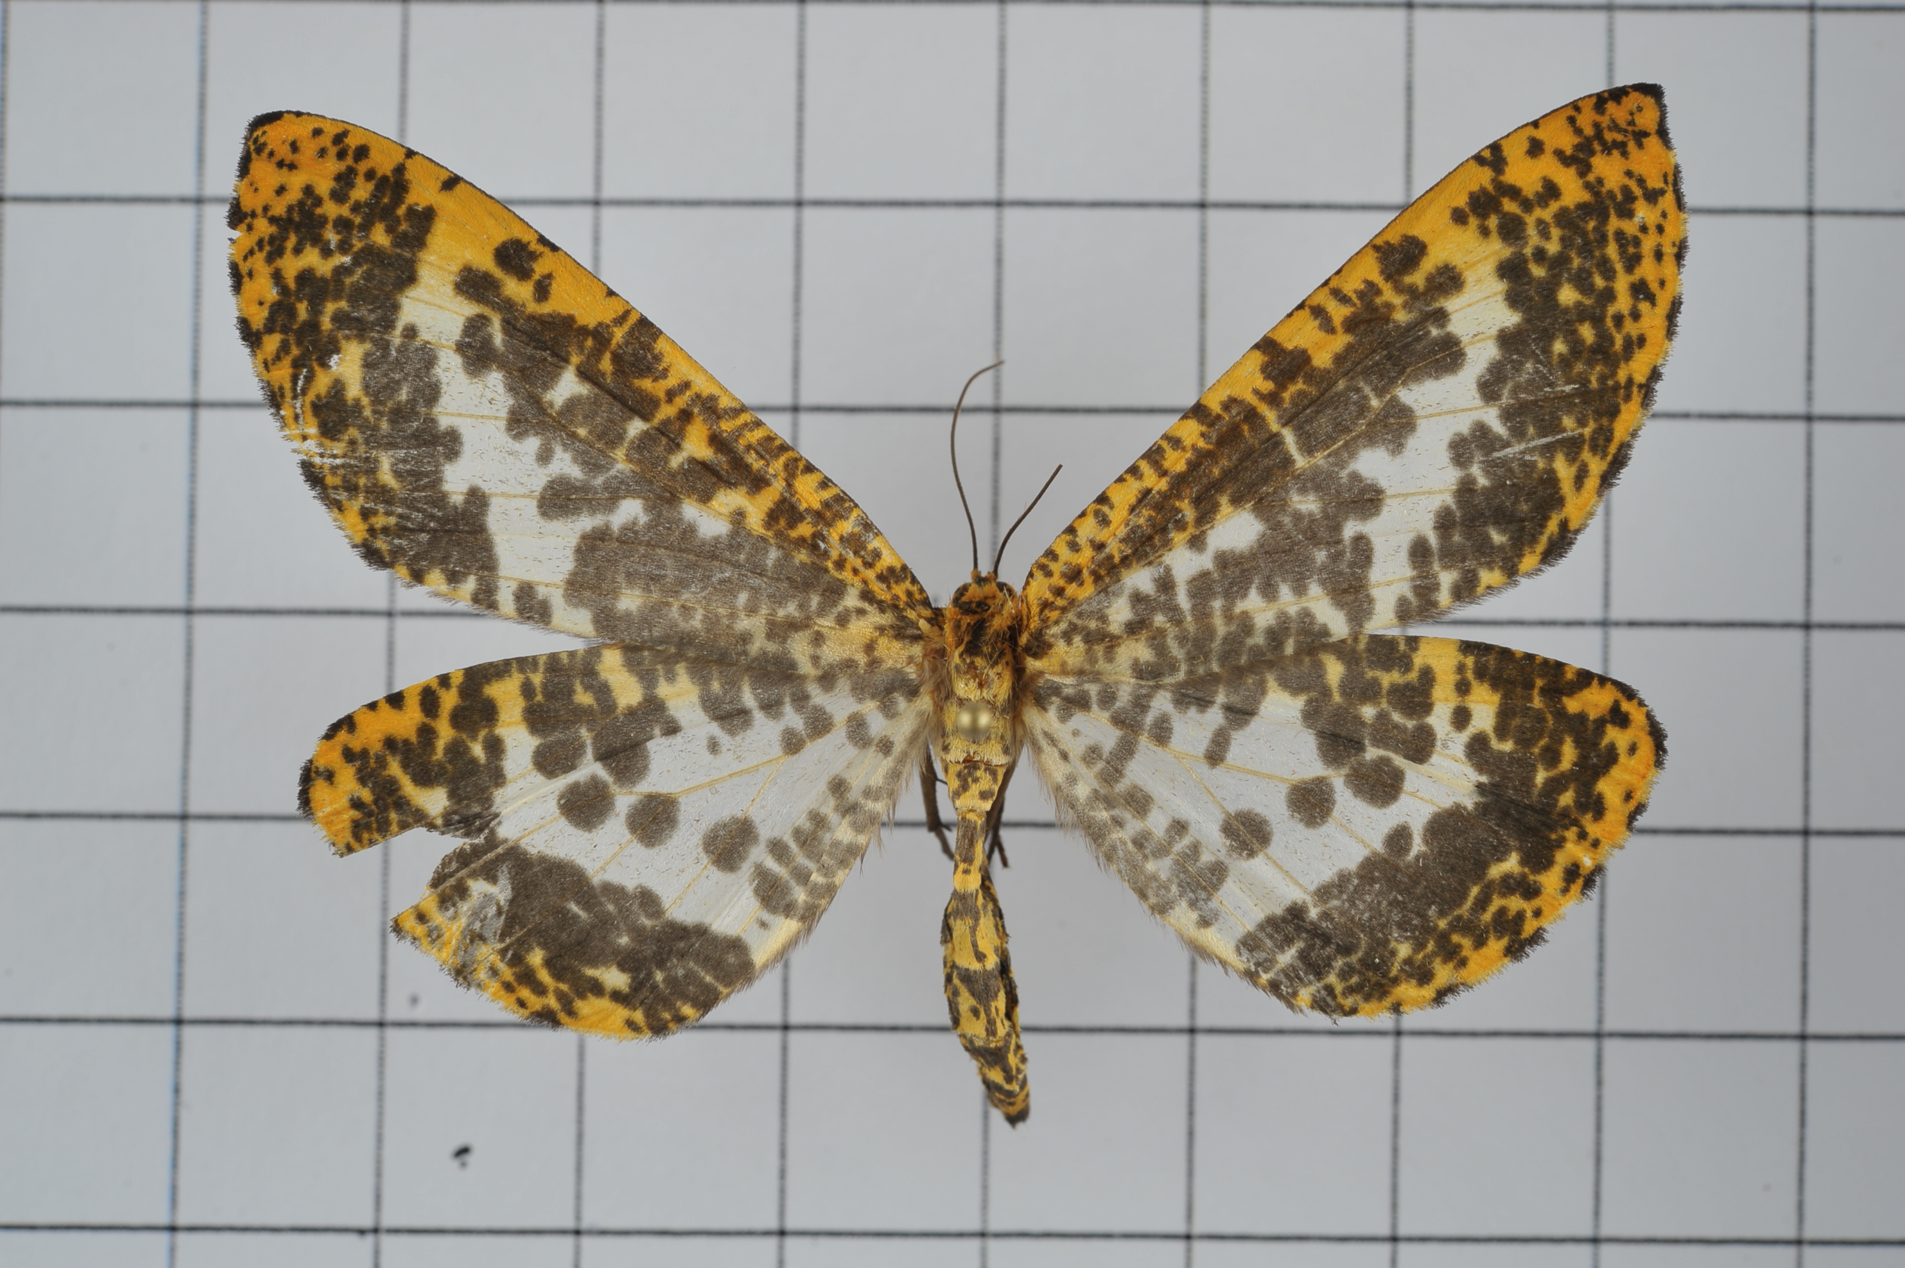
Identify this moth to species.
Parobeidia gigantearia marginifascia
